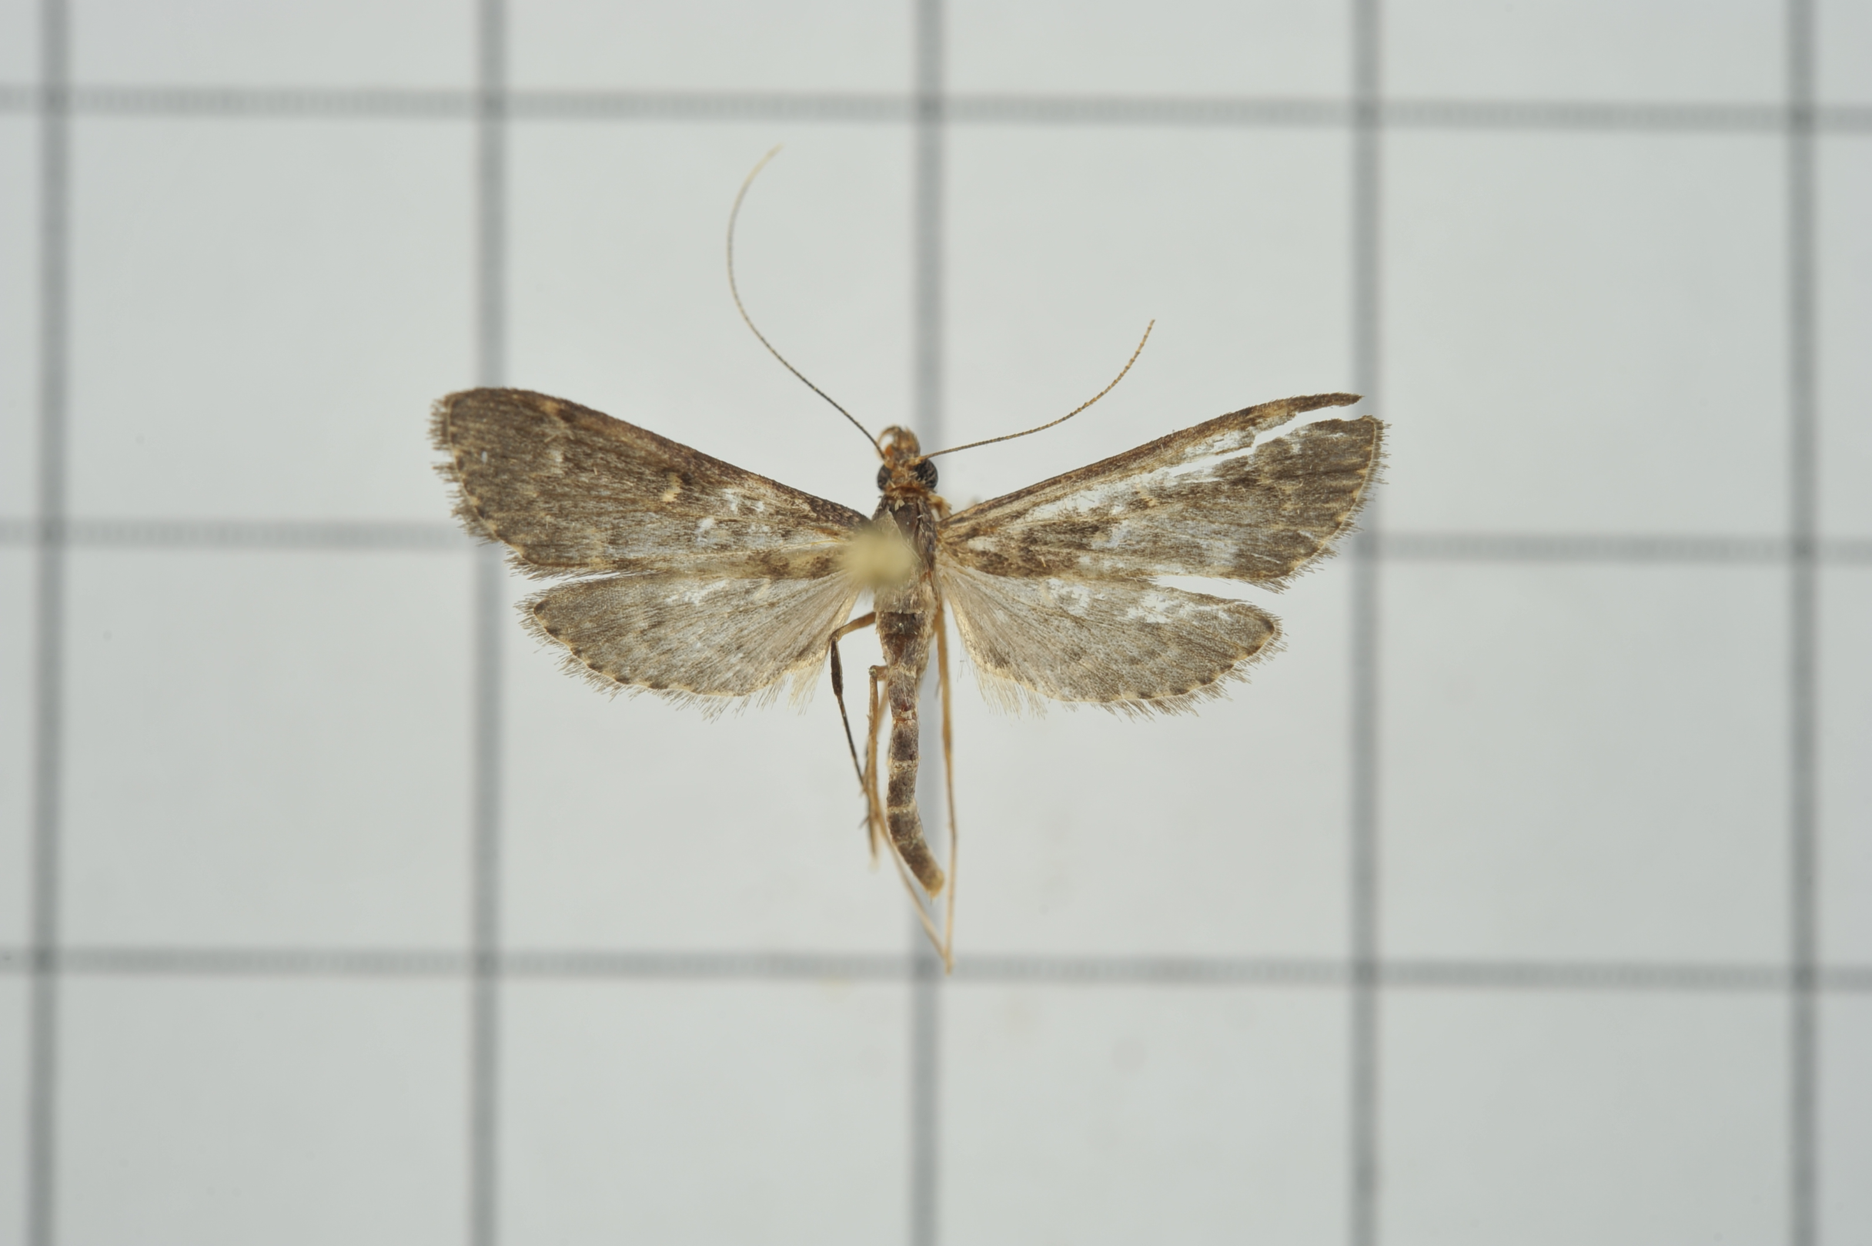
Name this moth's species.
Symmoracma minoralis
